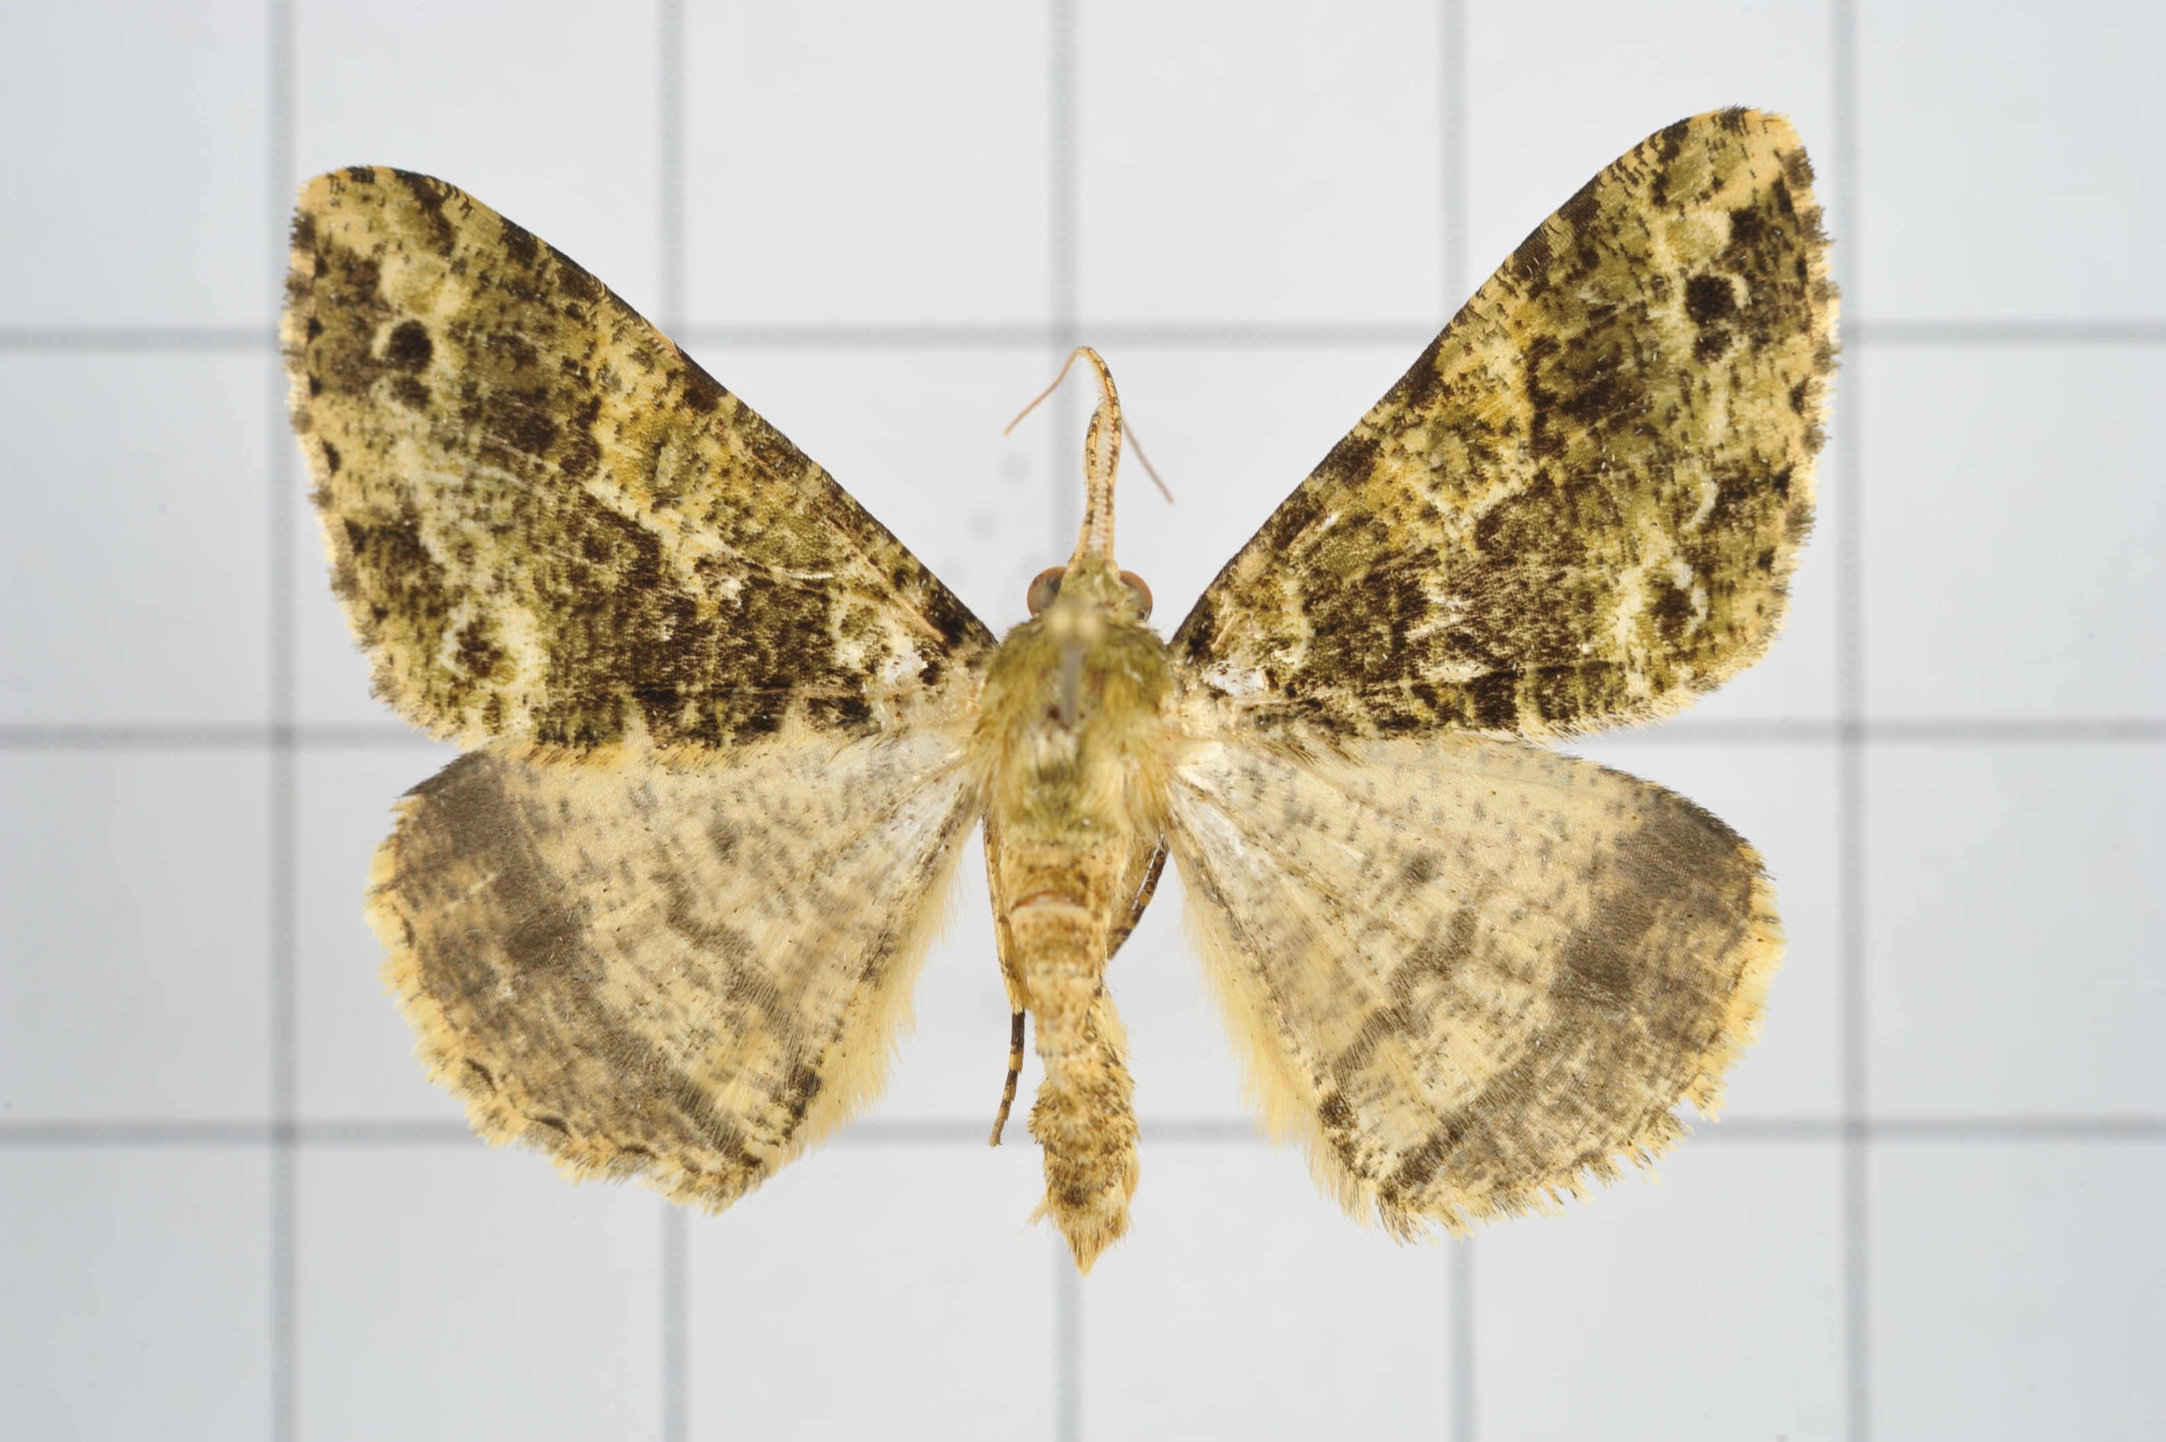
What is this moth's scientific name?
Arichanna marginata
